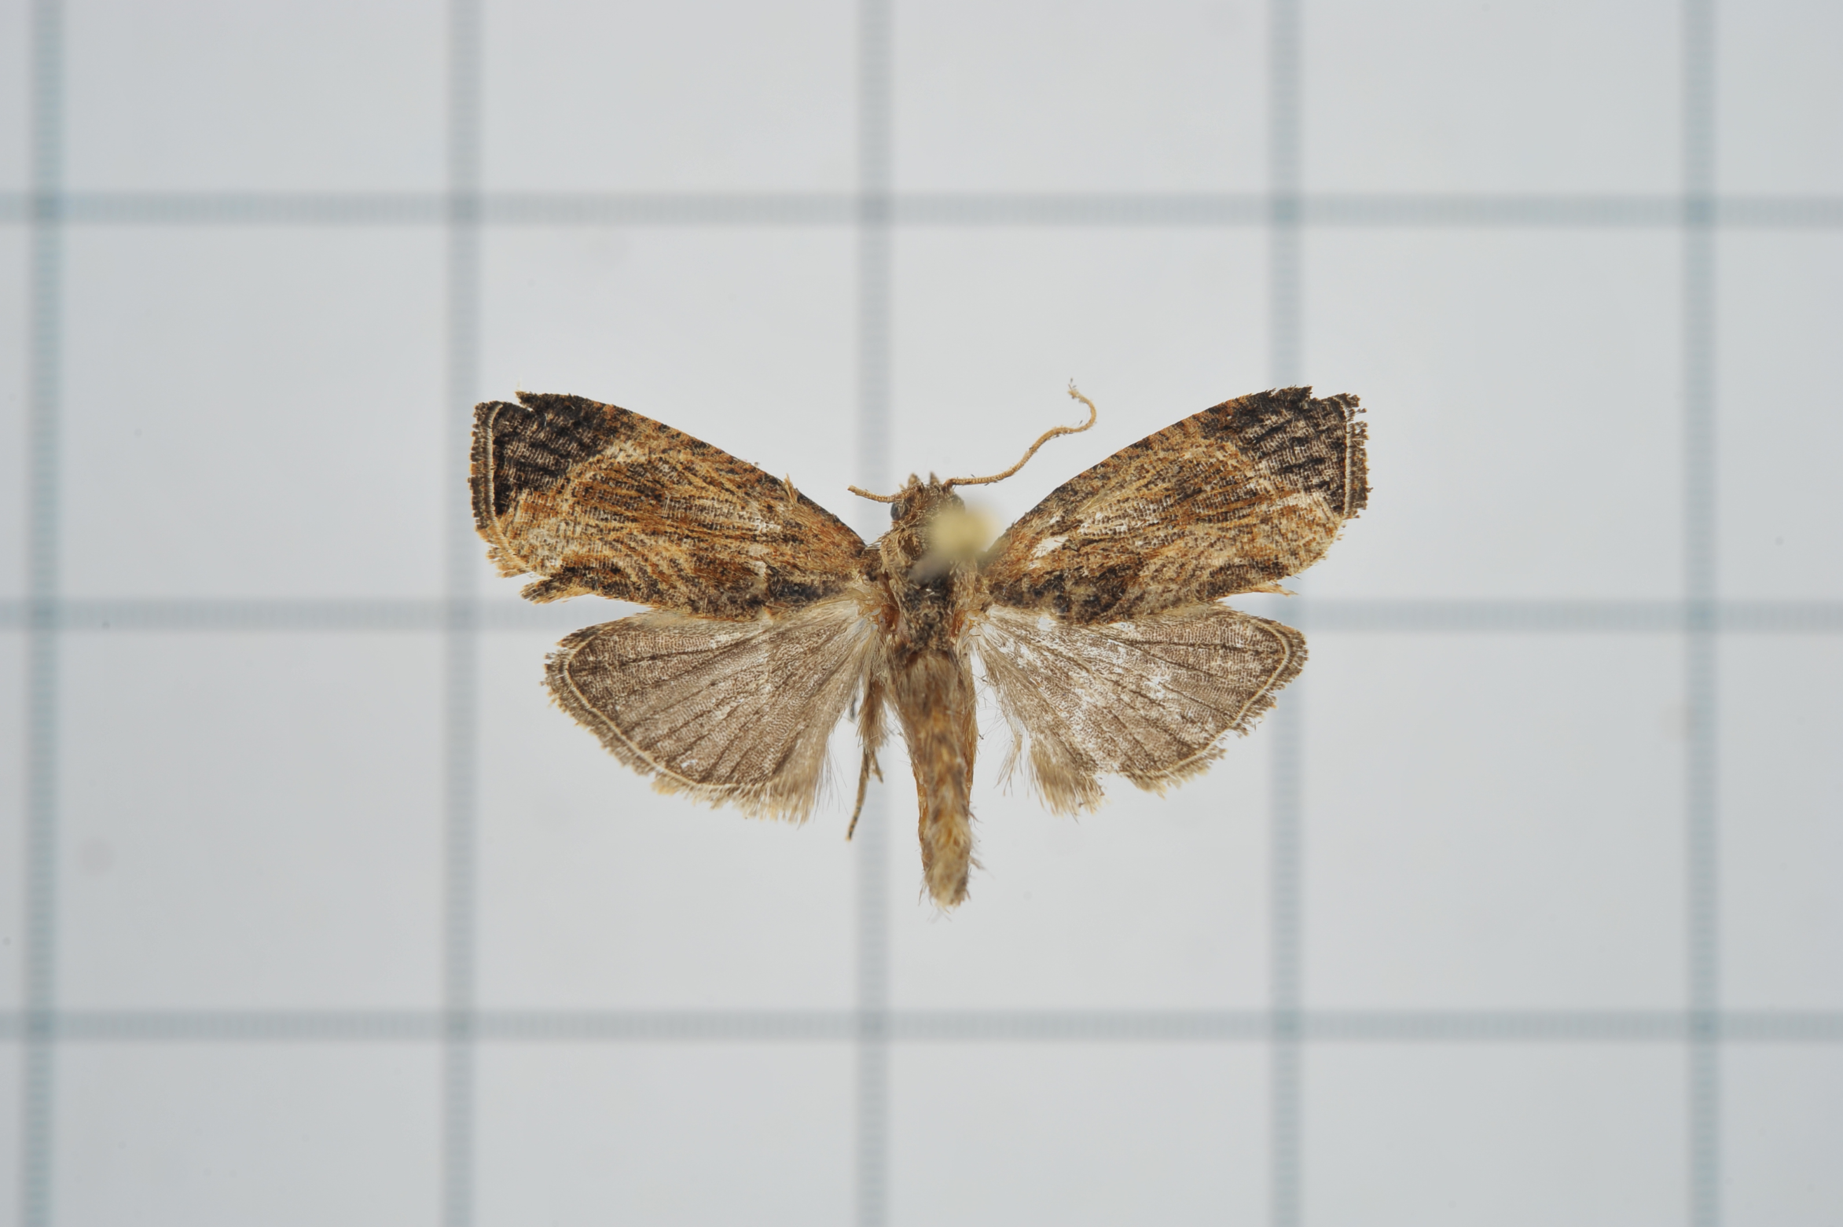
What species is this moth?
Cryptophlebia repletana
